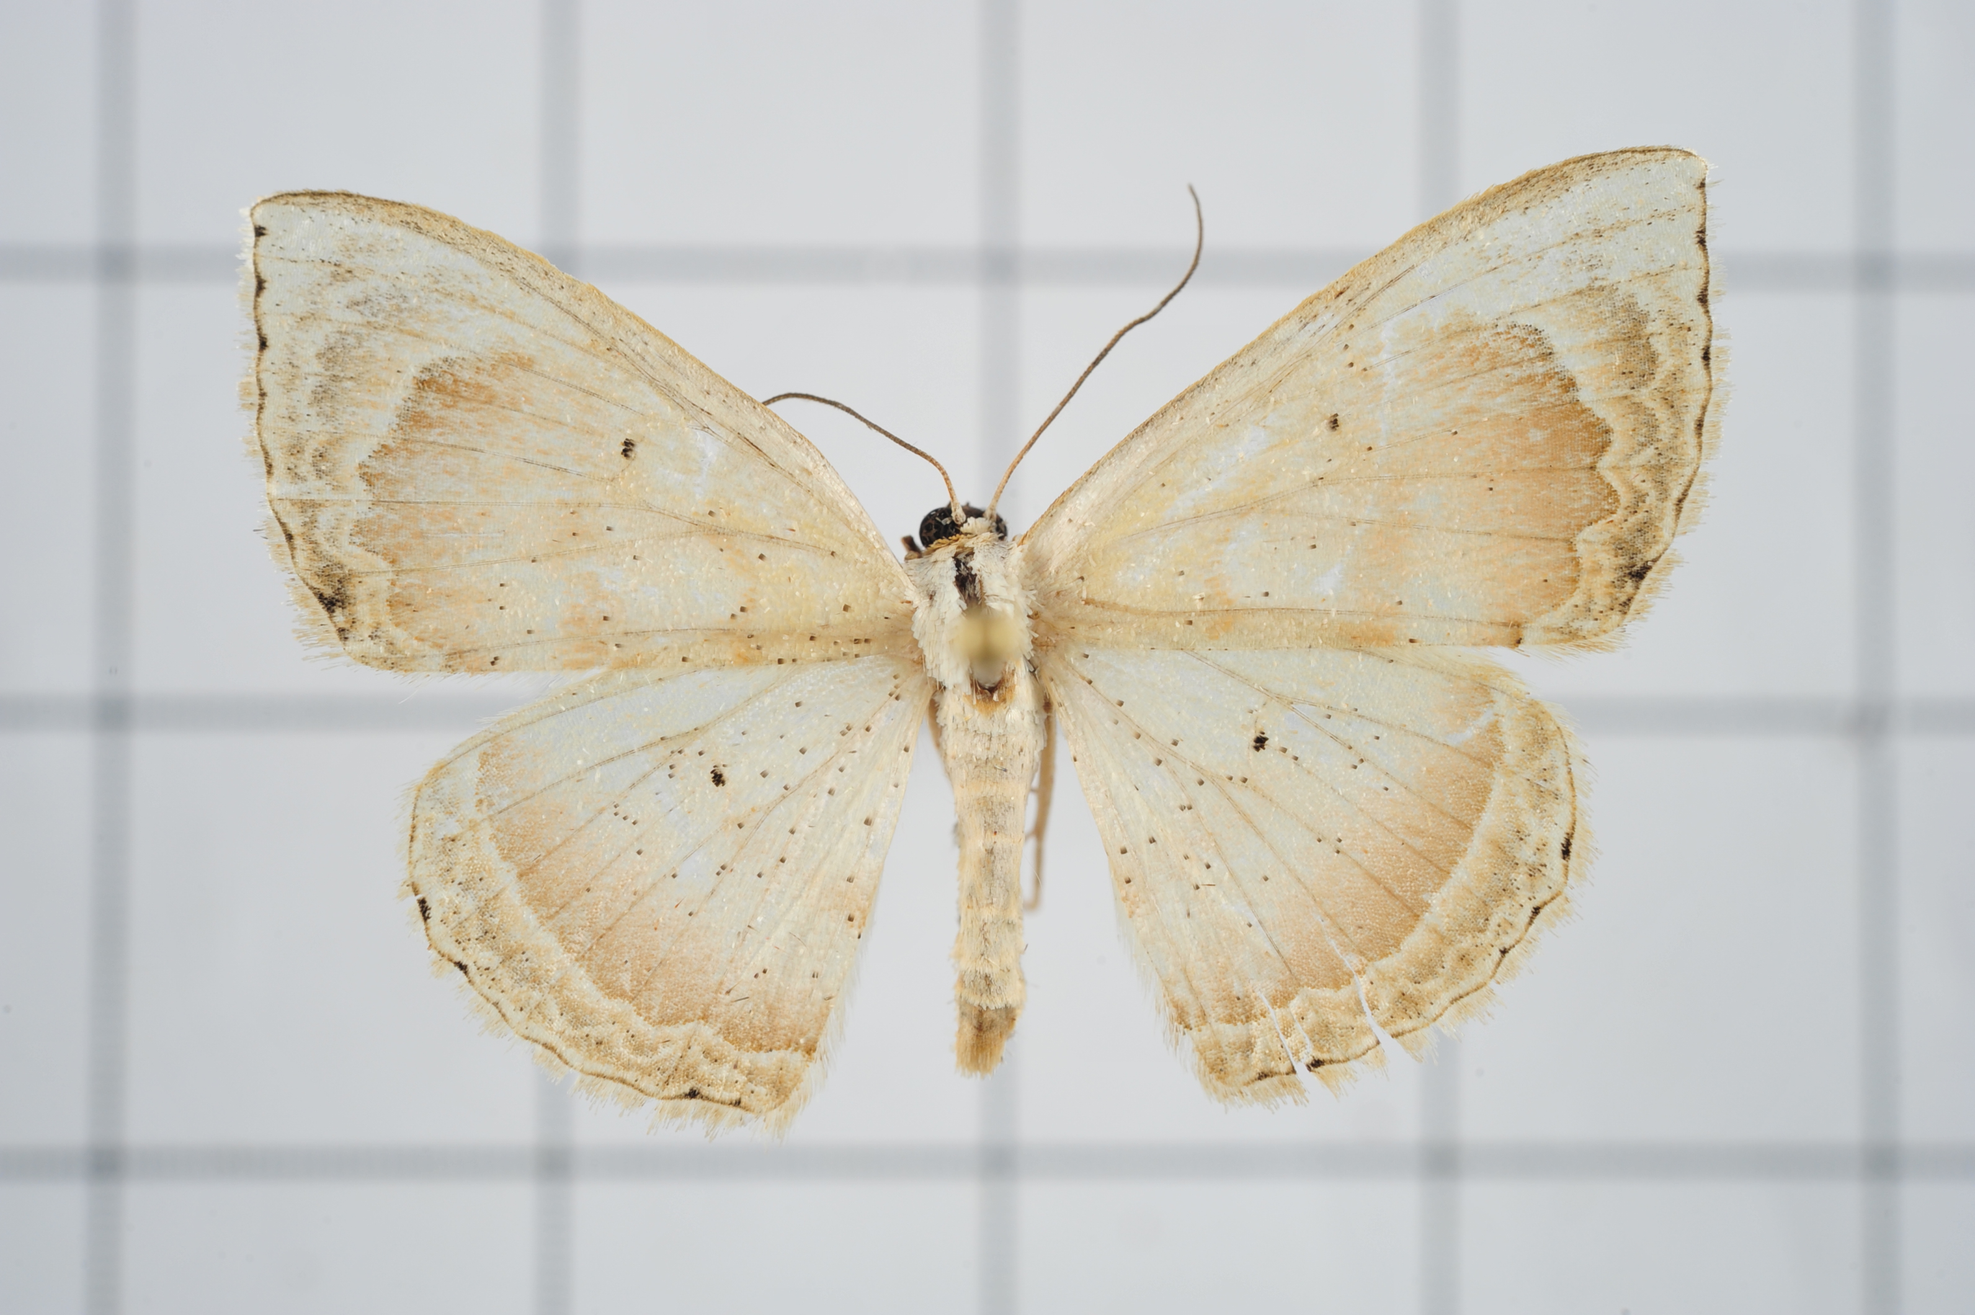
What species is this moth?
Somatina rosacea anaemica
